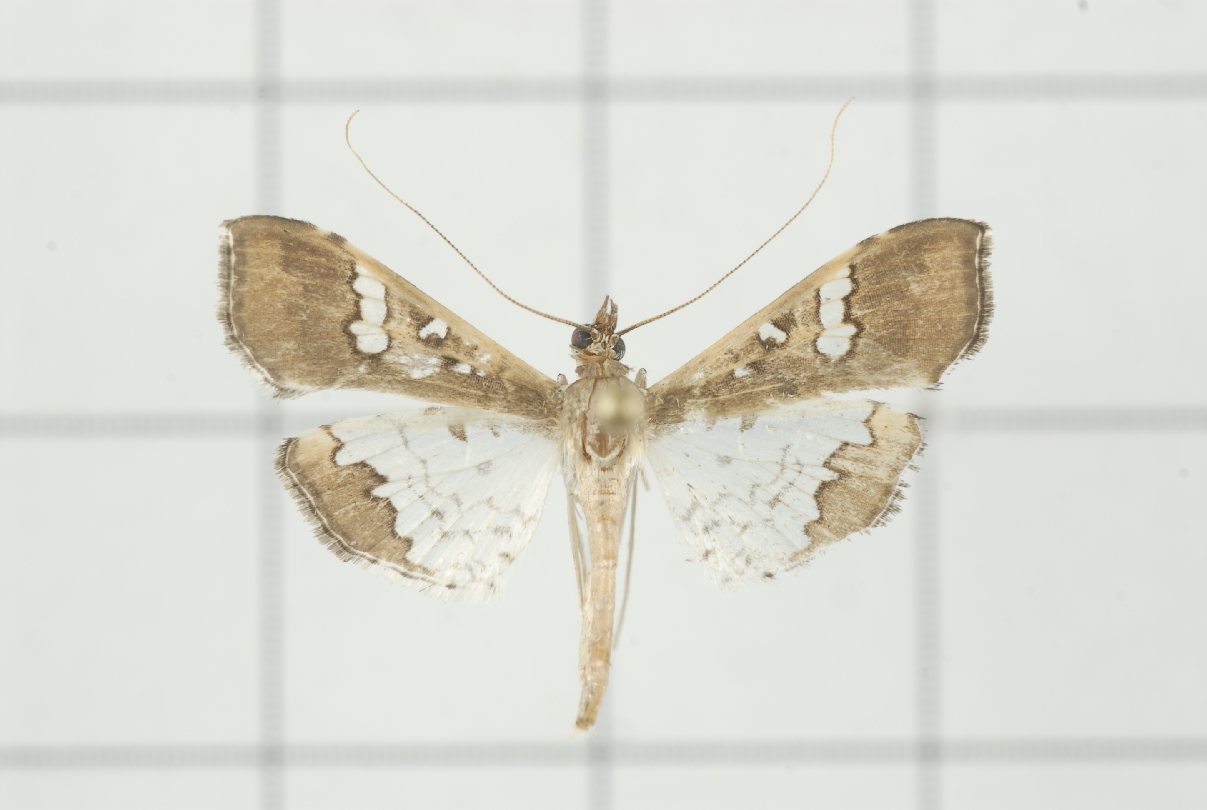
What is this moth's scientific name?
Maruca vitrata
